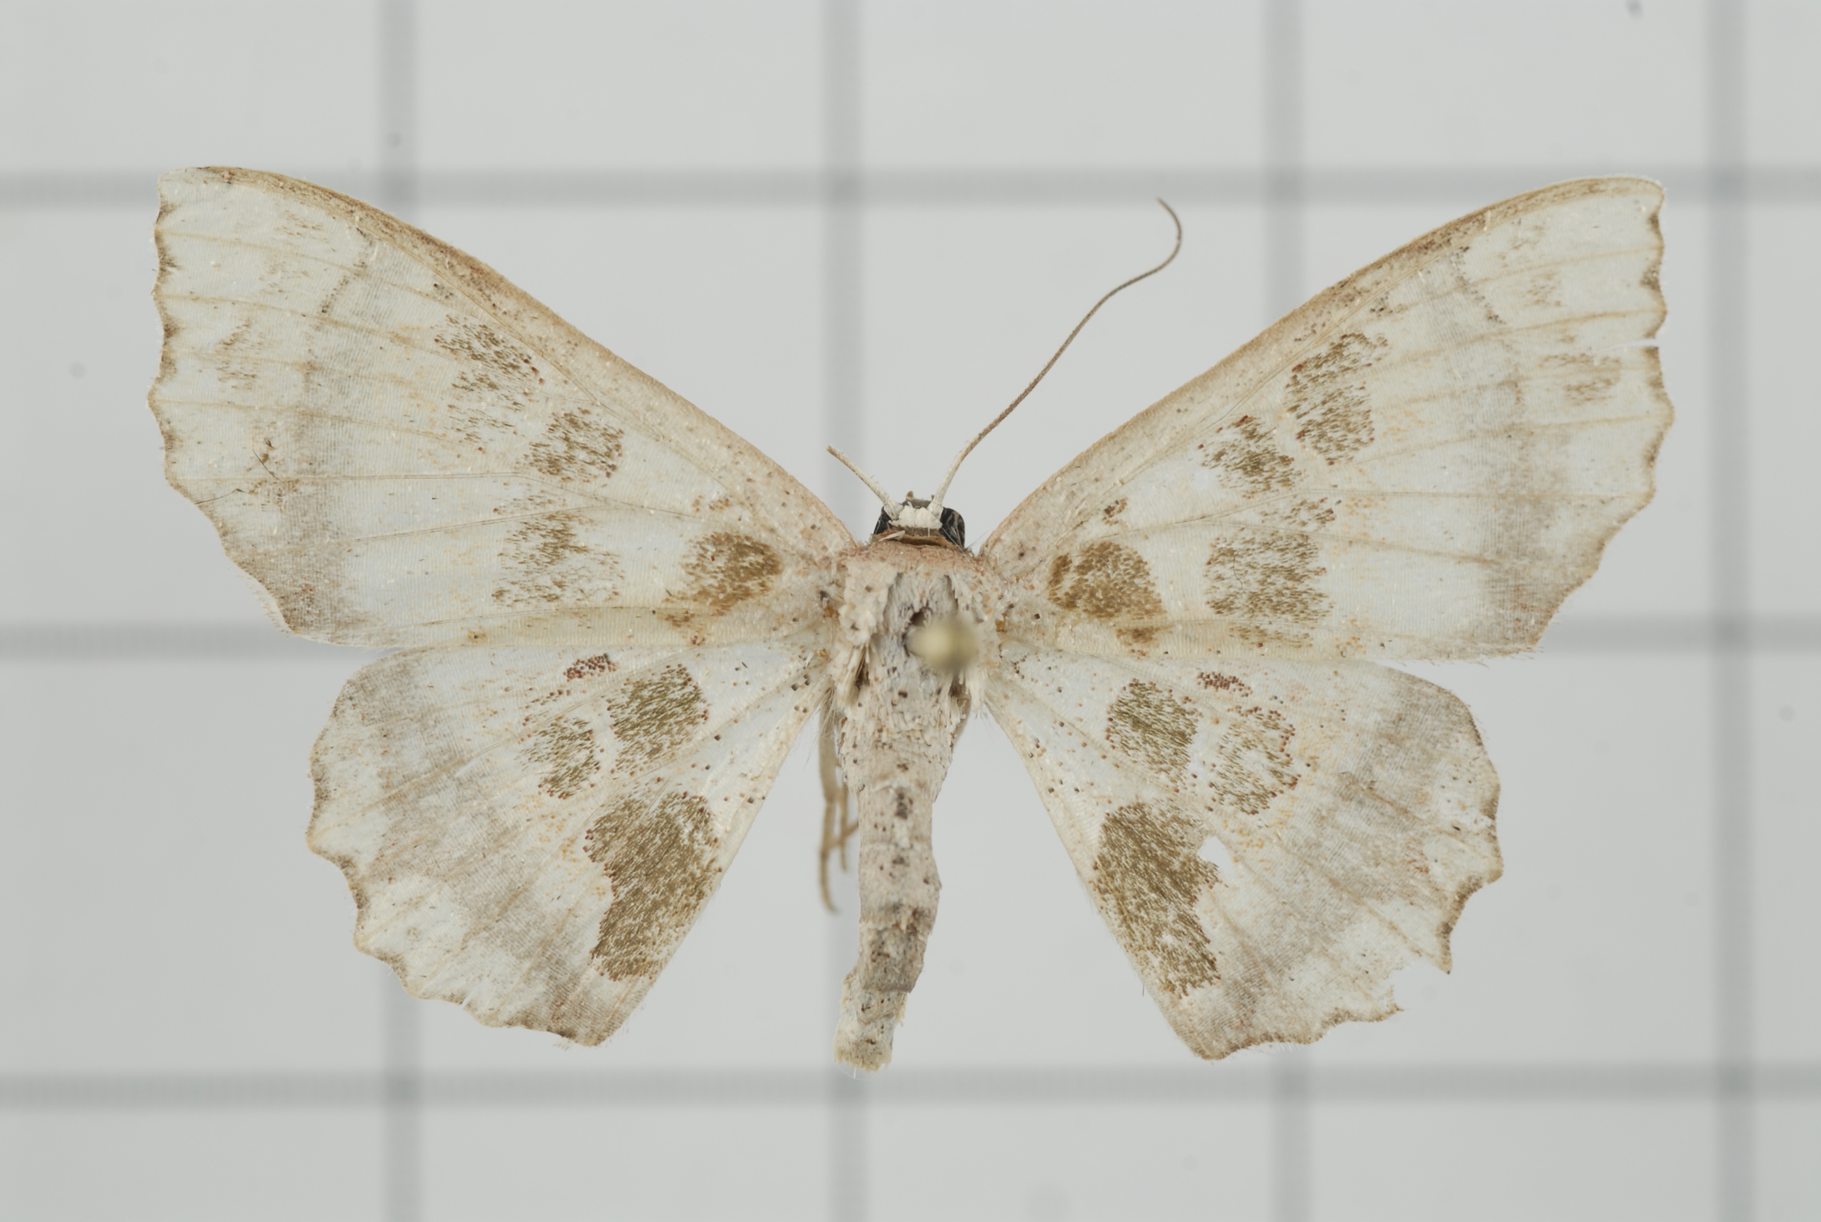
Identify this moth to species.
Antitrygodes divisaria perturbata
